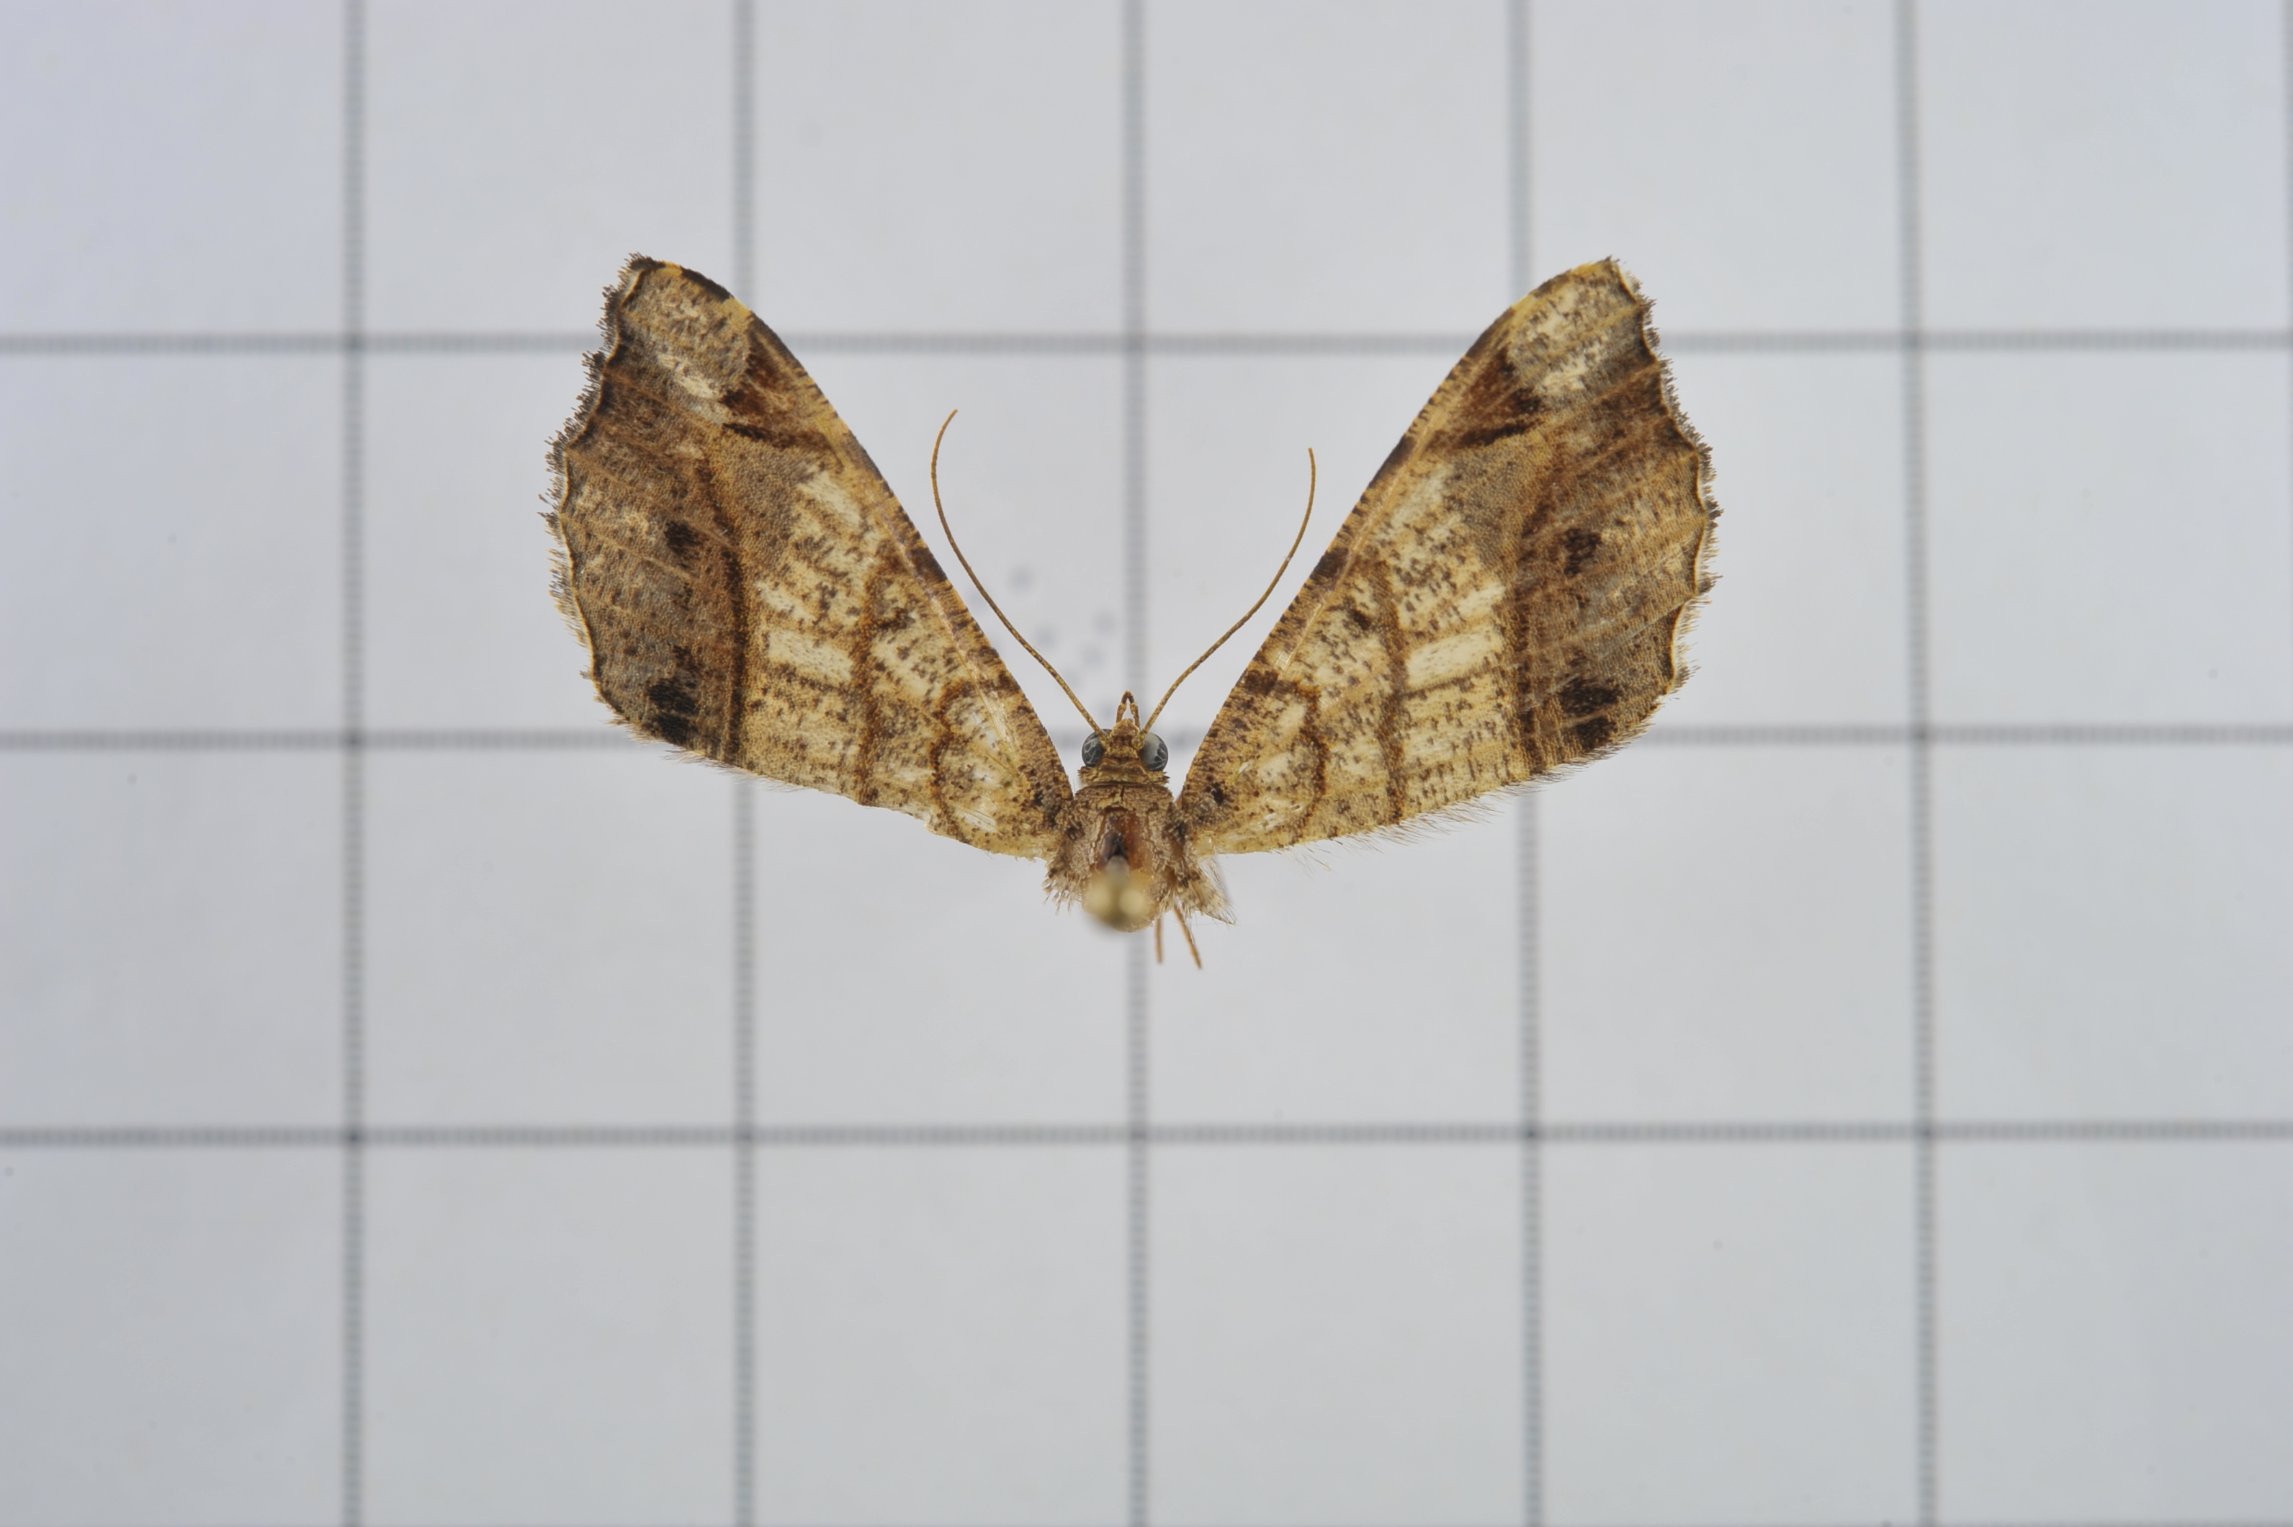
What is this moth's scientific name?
Chiasmia intermediaria
